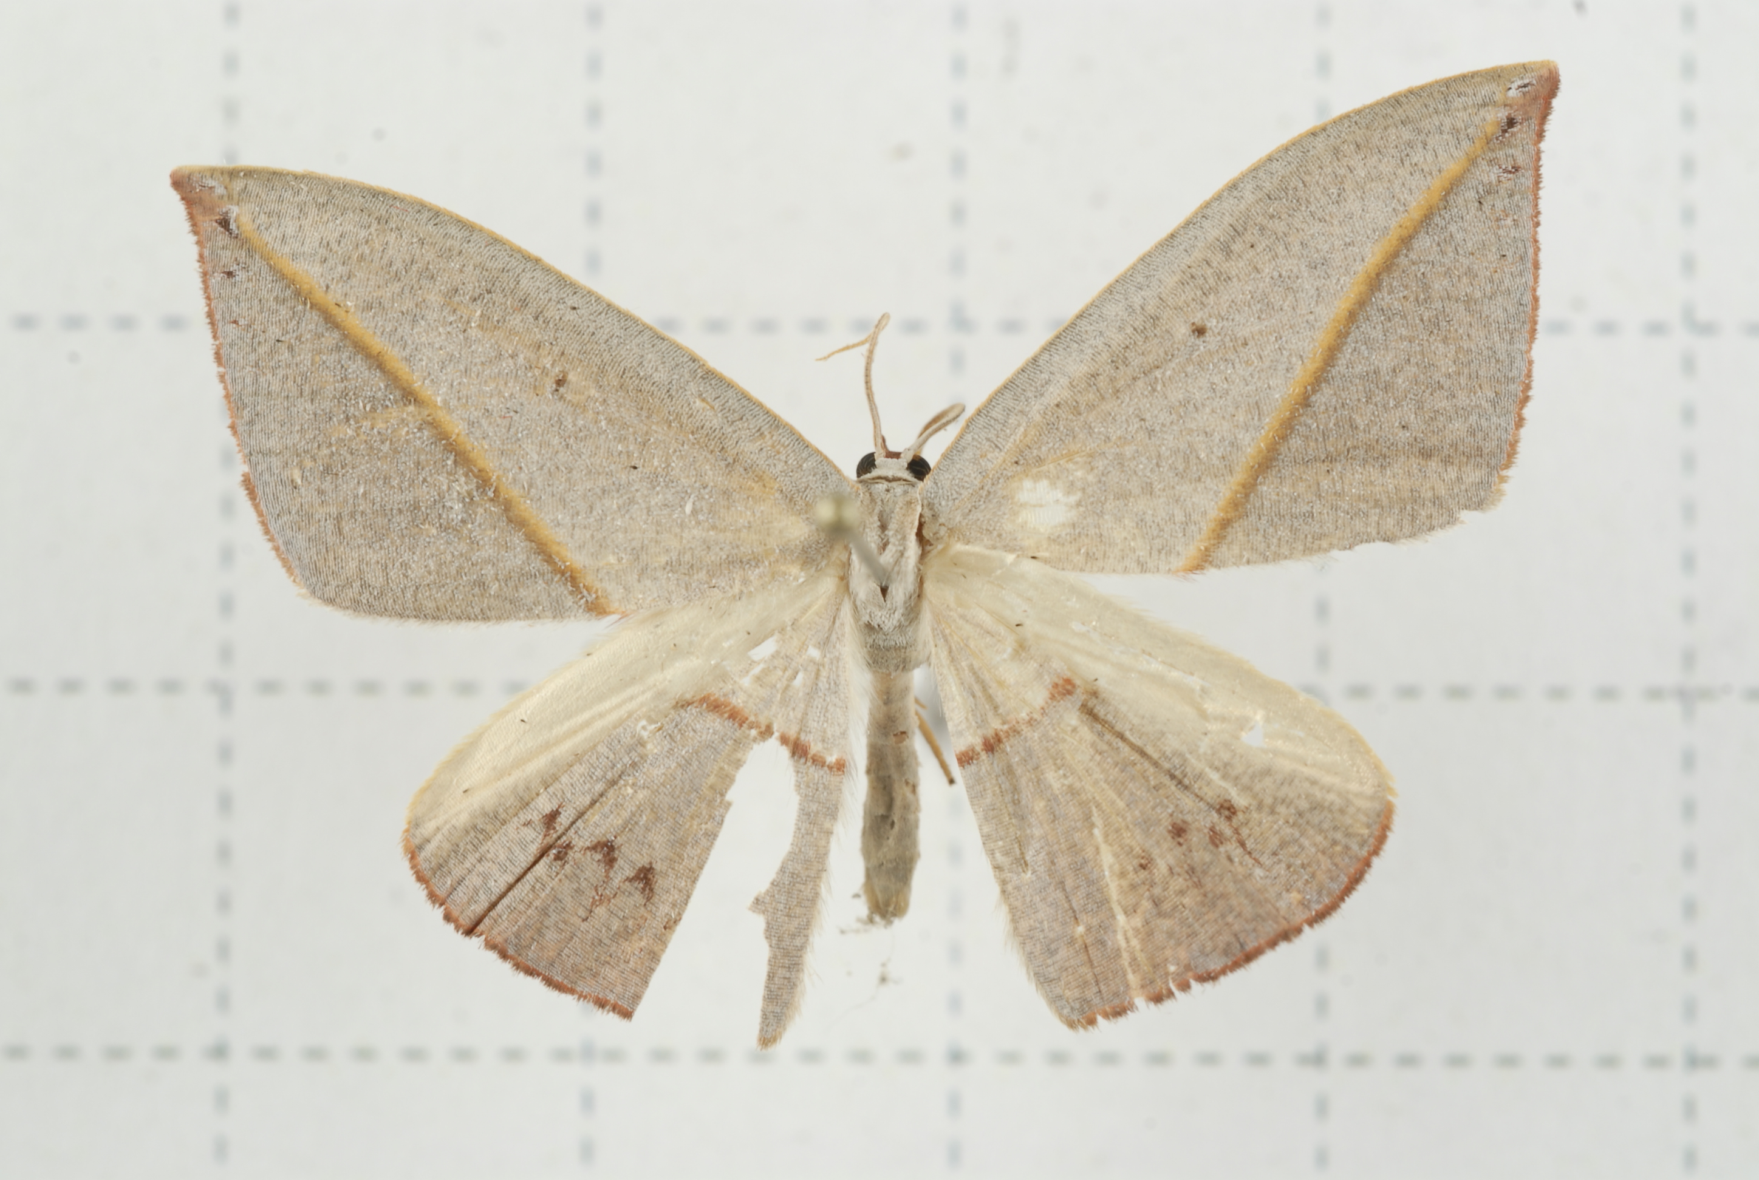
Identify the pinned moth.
Paradecetia insulana
